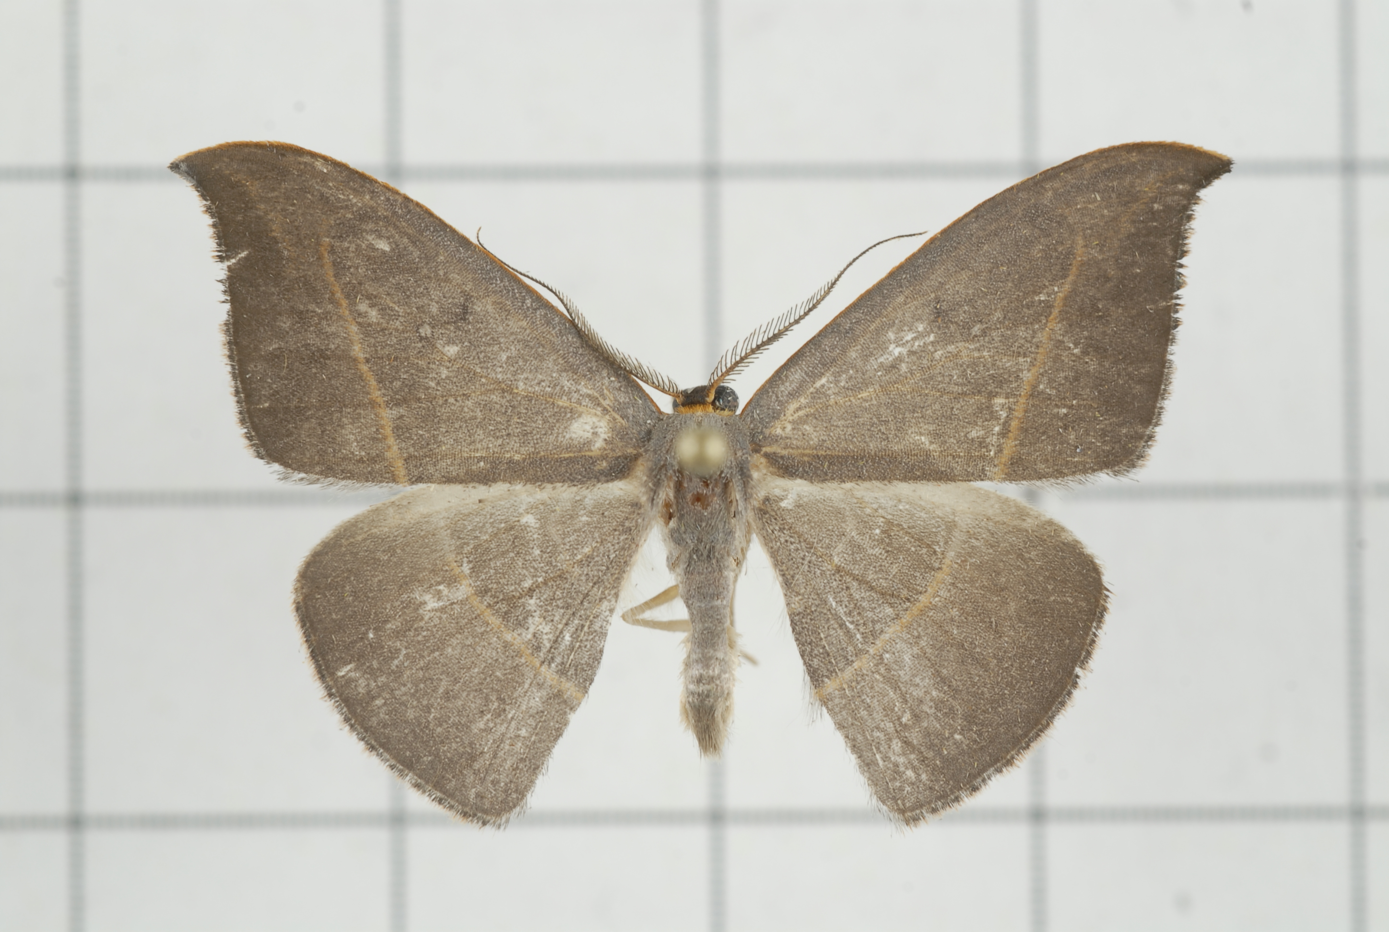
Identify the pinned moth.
Microblepsis violacea
